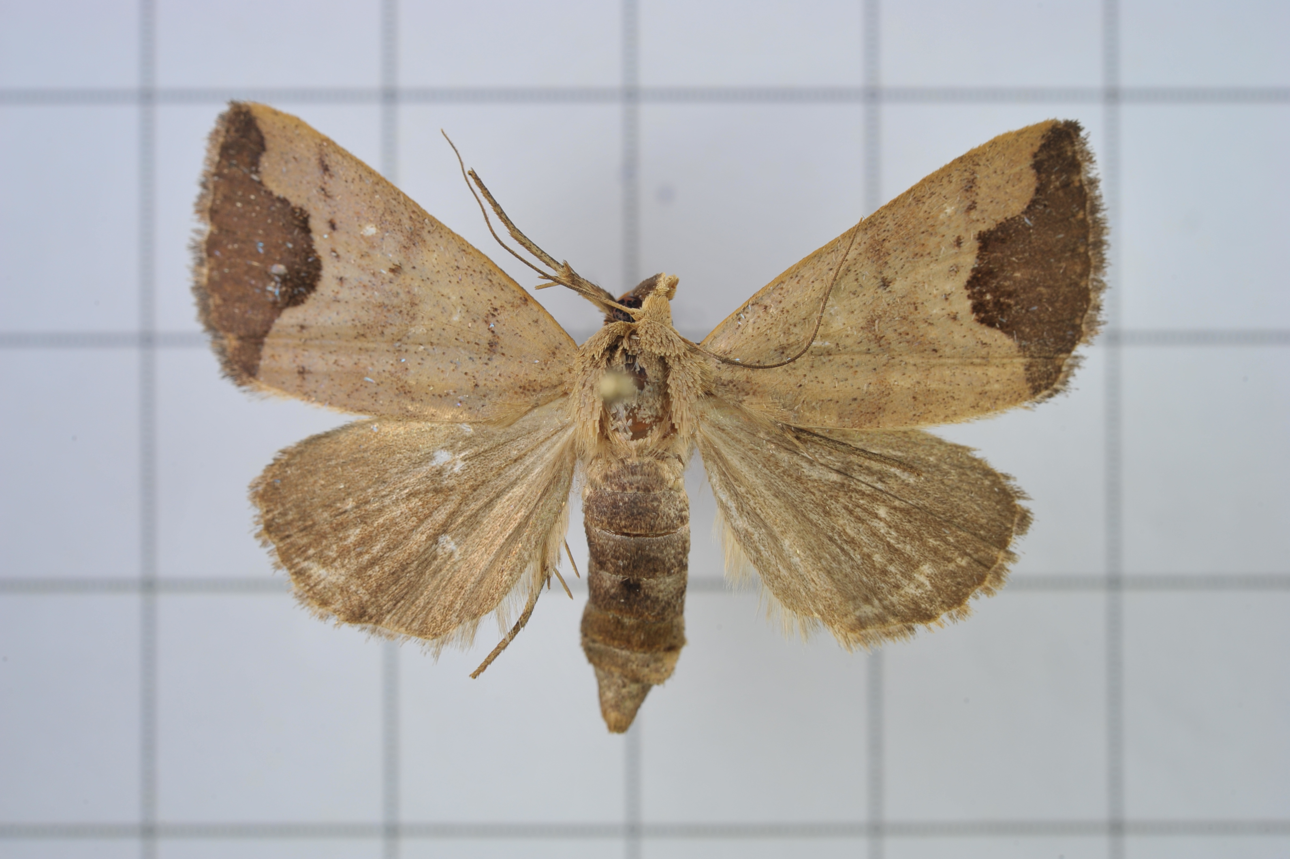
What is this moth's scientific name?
Bocula diffisa
